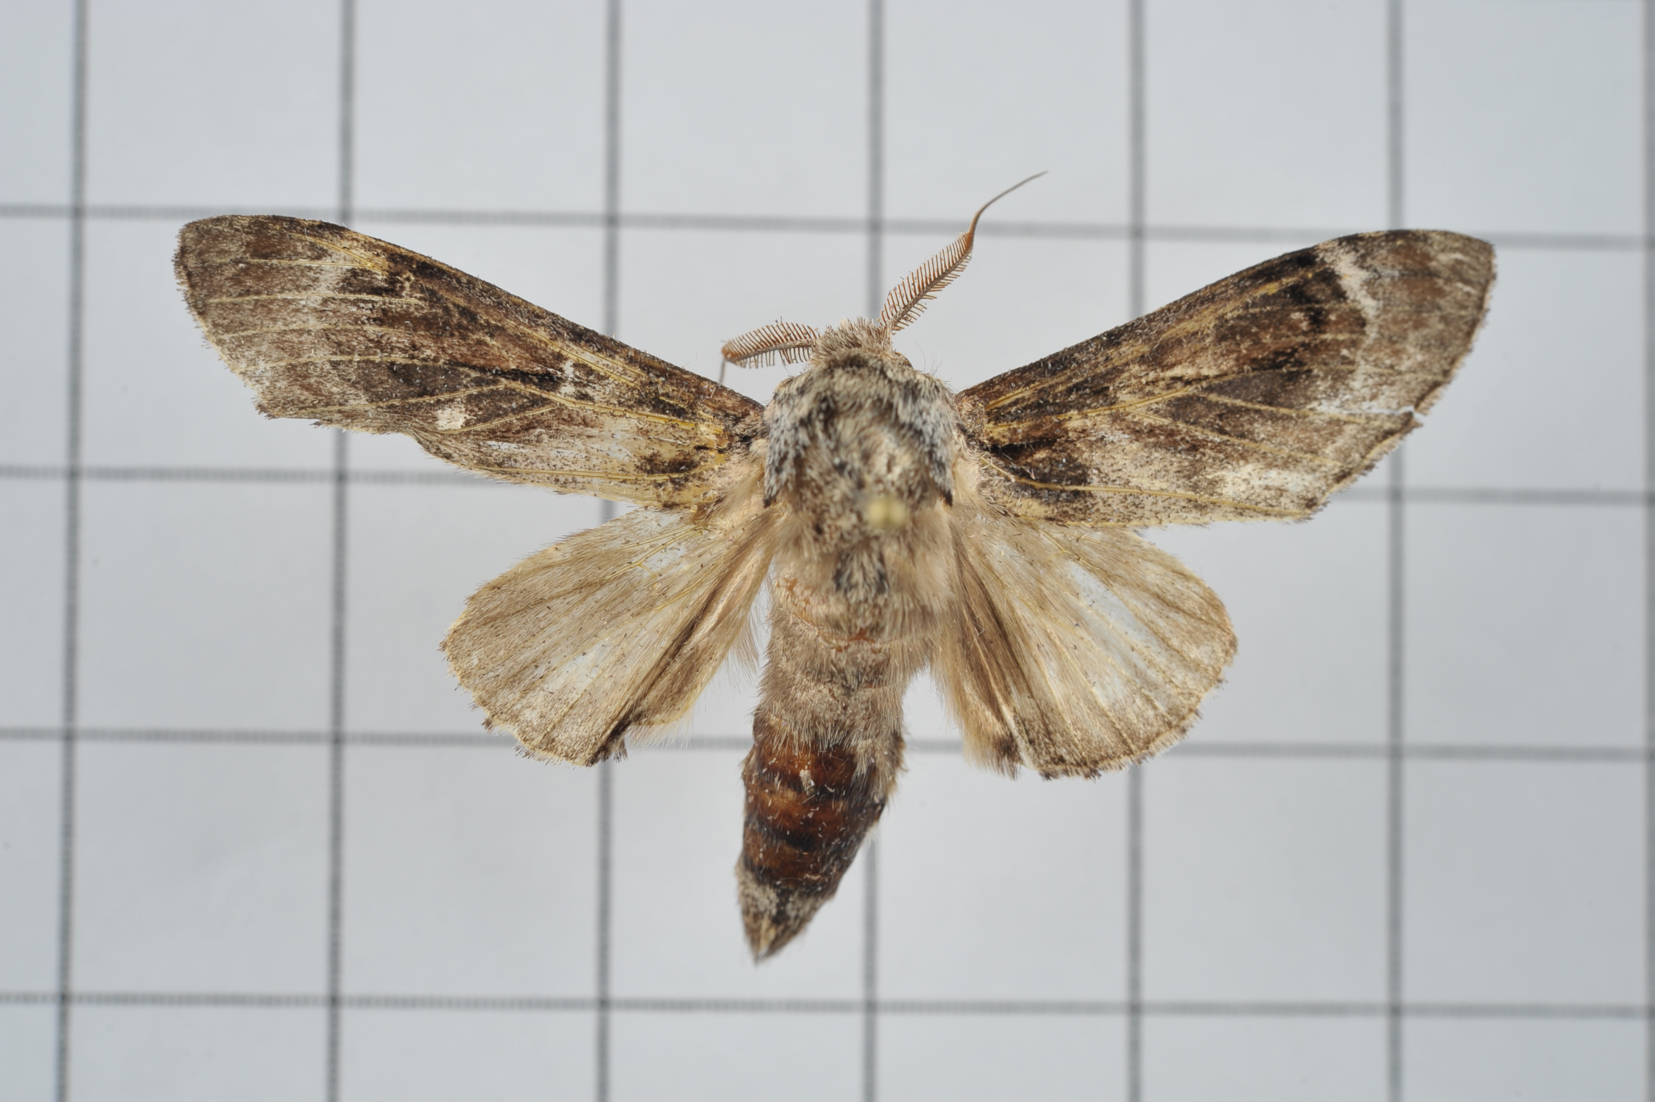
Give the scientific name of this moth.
Fentonia baibarana
